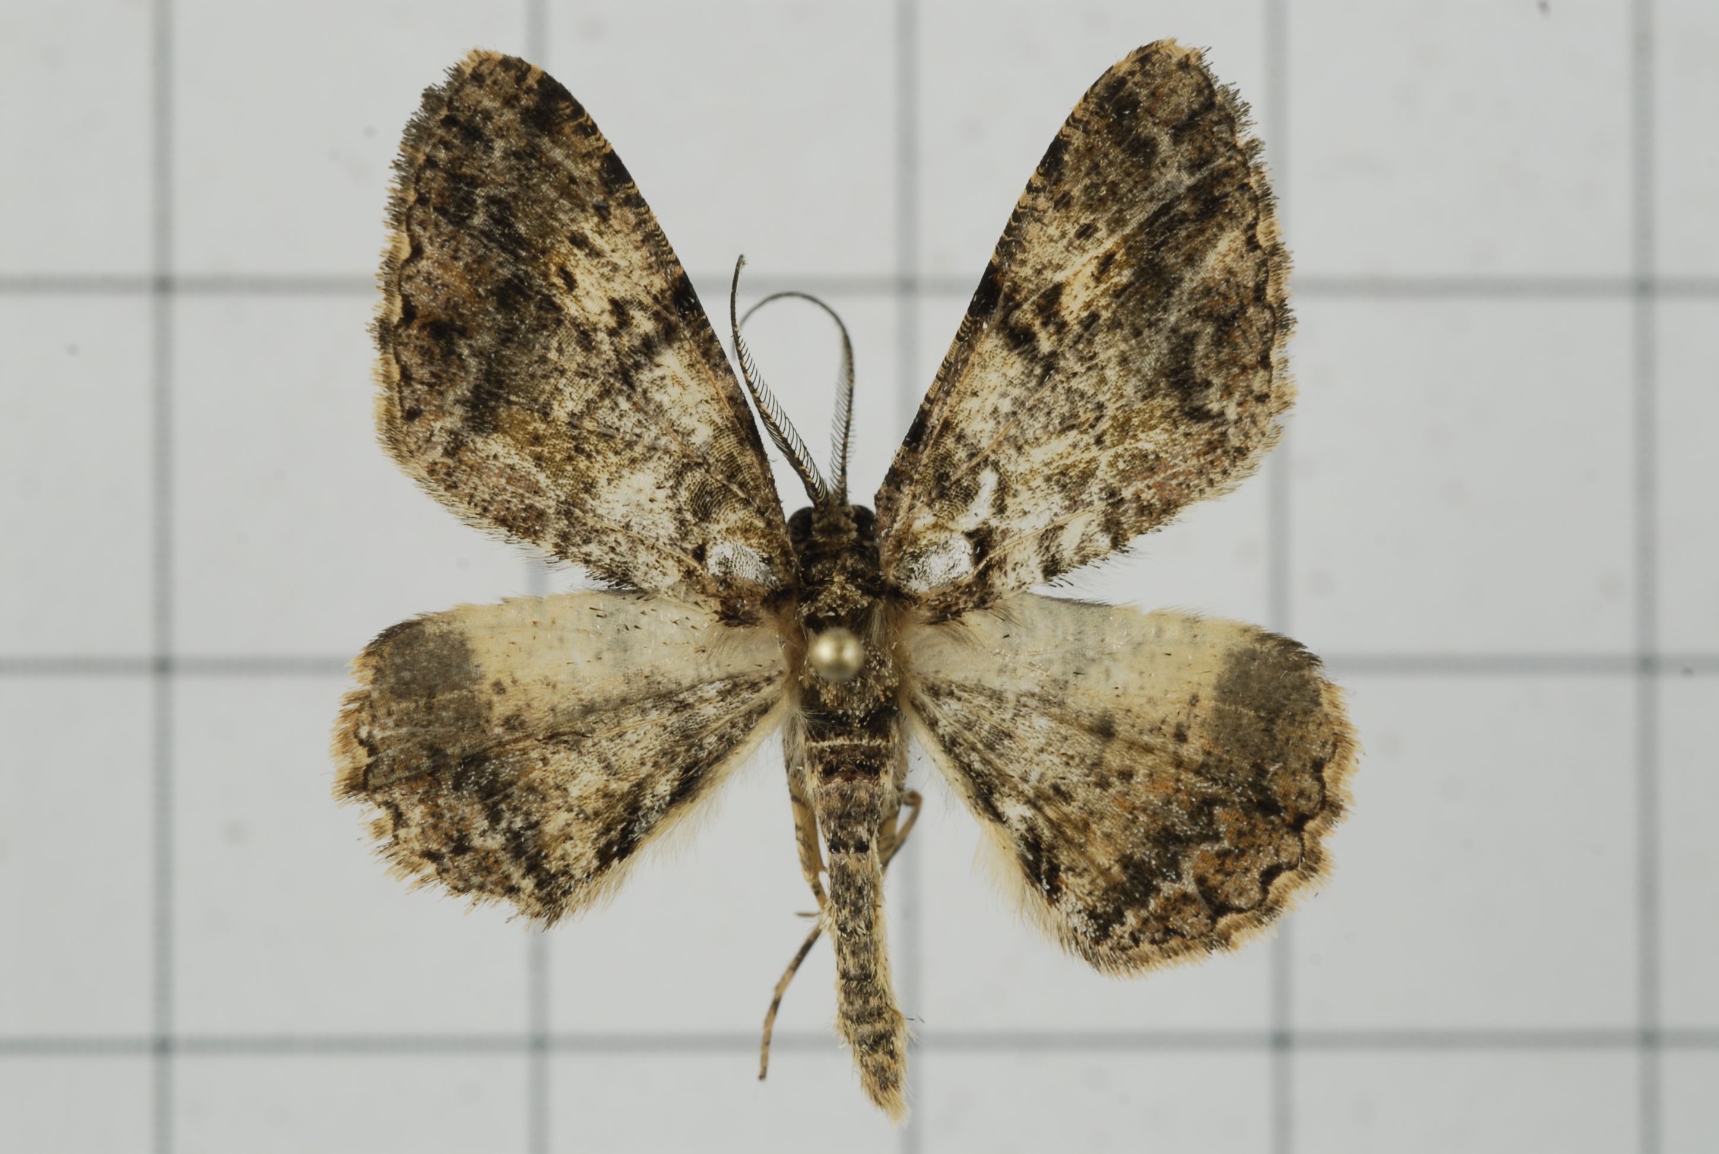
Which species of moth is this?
Alcis taiwanovariegata
